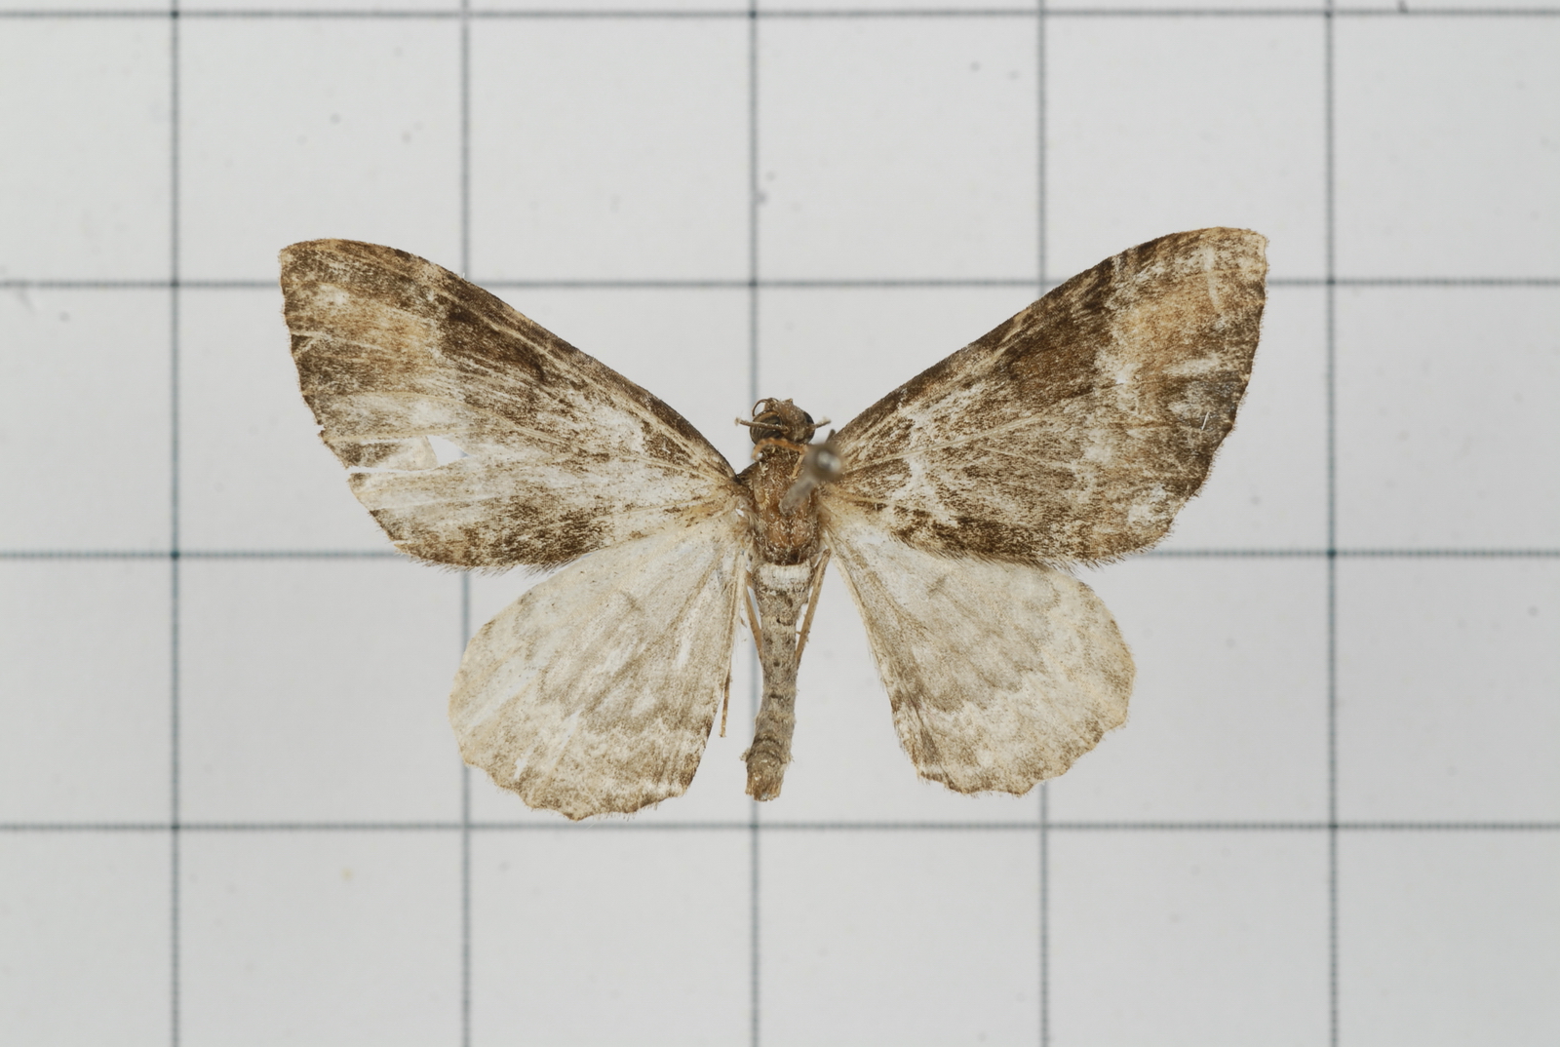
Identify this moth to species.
Melanthia catenaria mesozona
